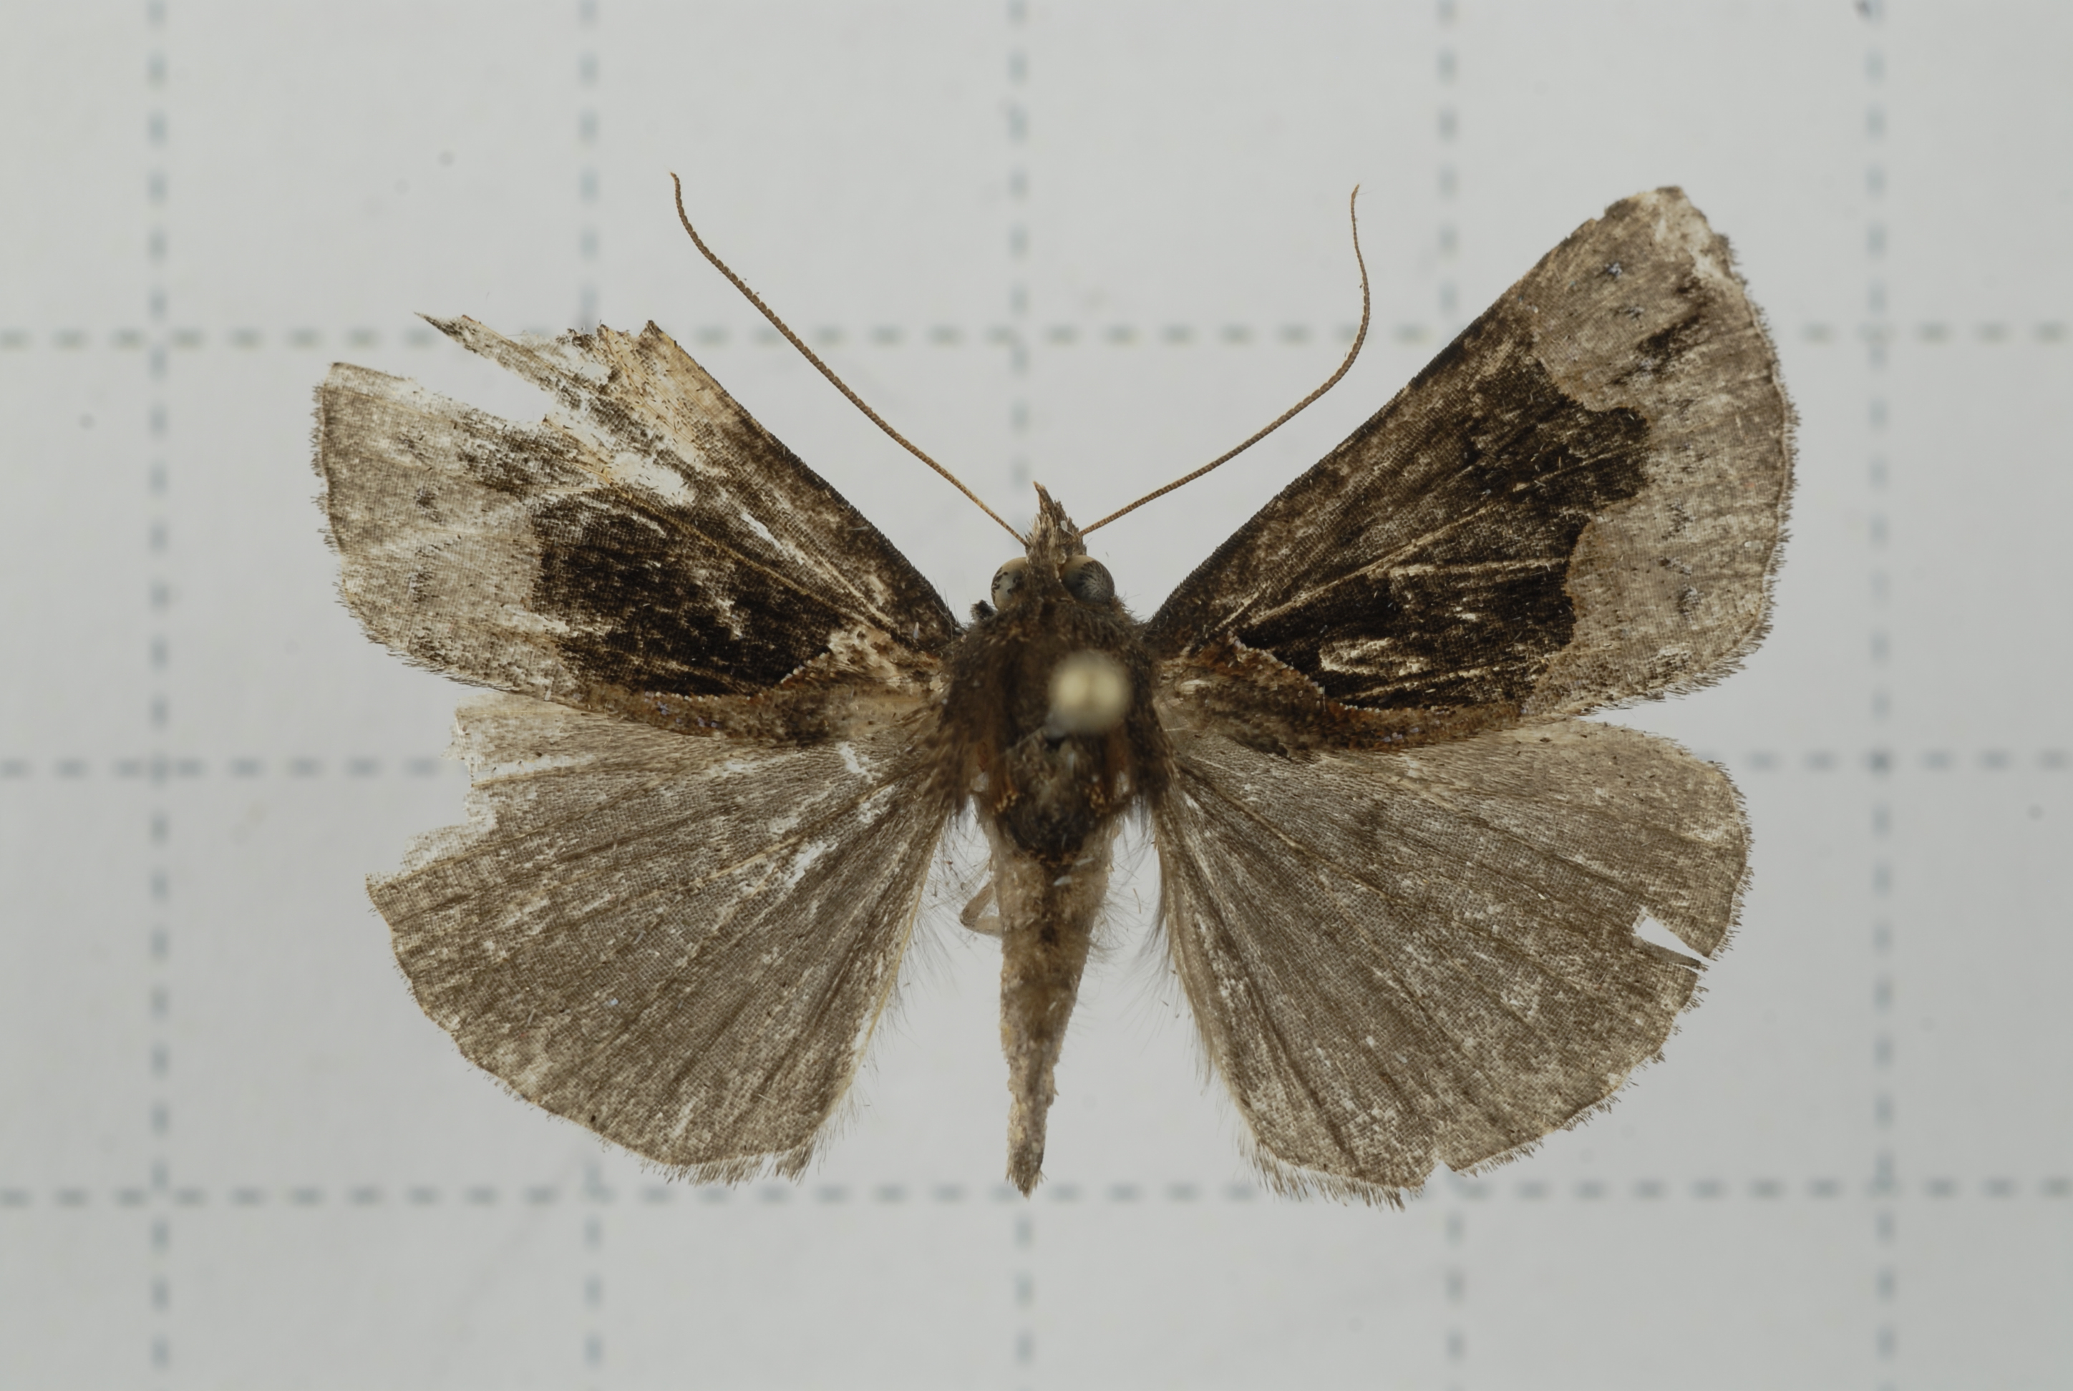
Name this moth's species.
Hypena vestita
